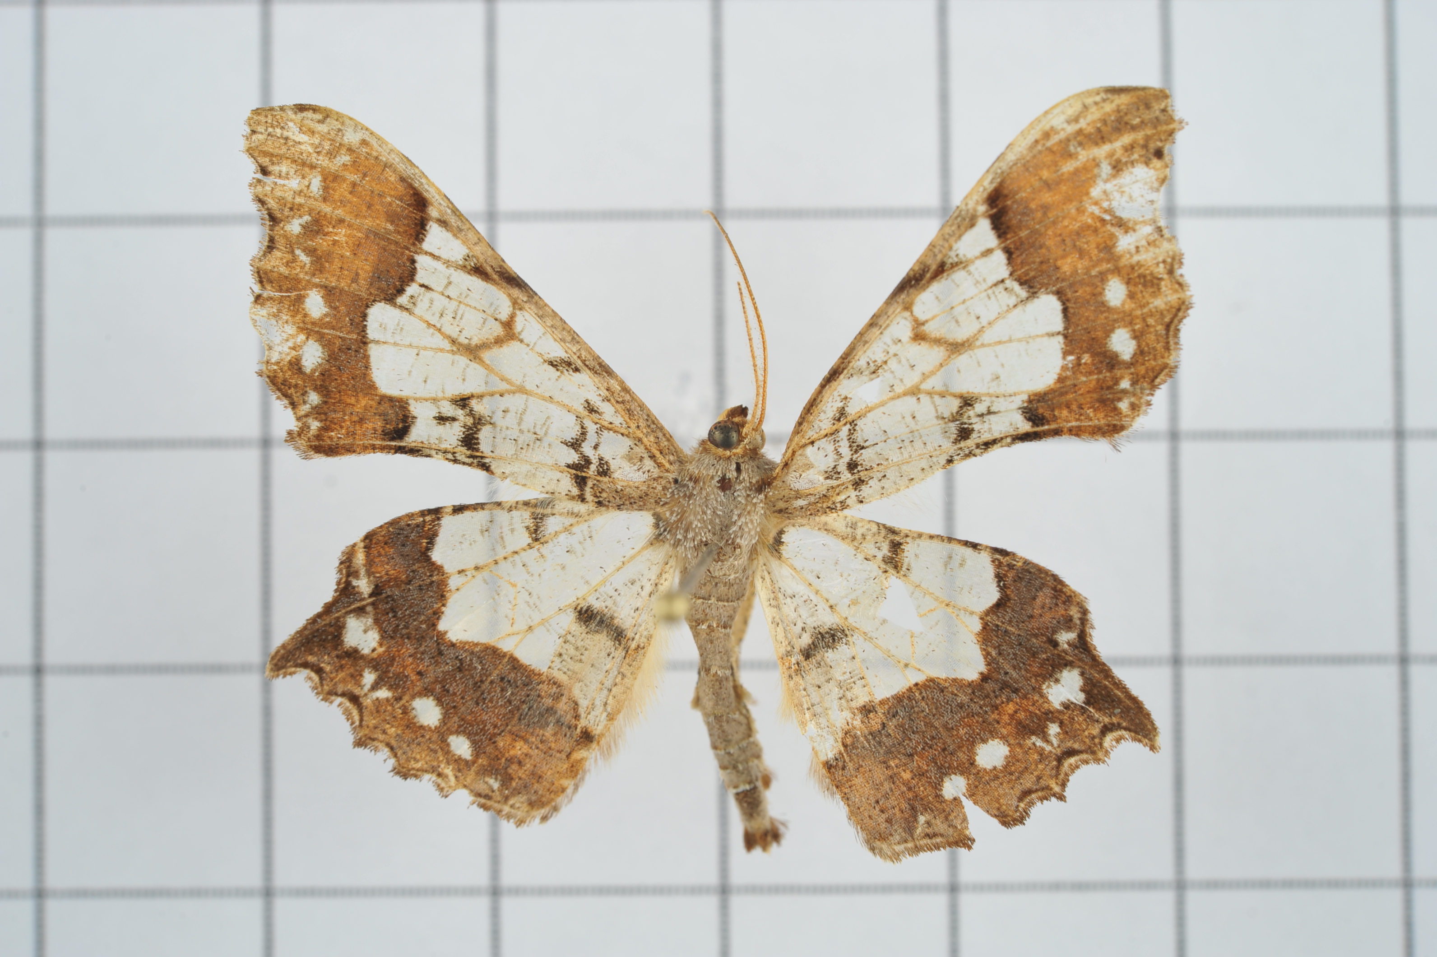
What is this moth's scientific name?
Krananda semihyalina
